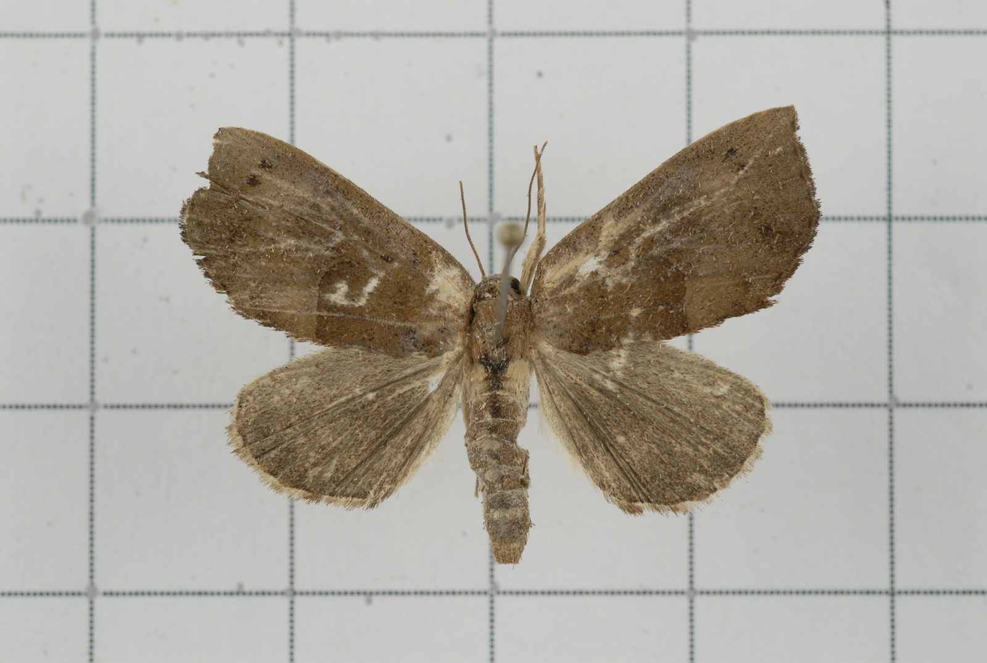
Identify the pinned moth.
Hepatica indentalis
